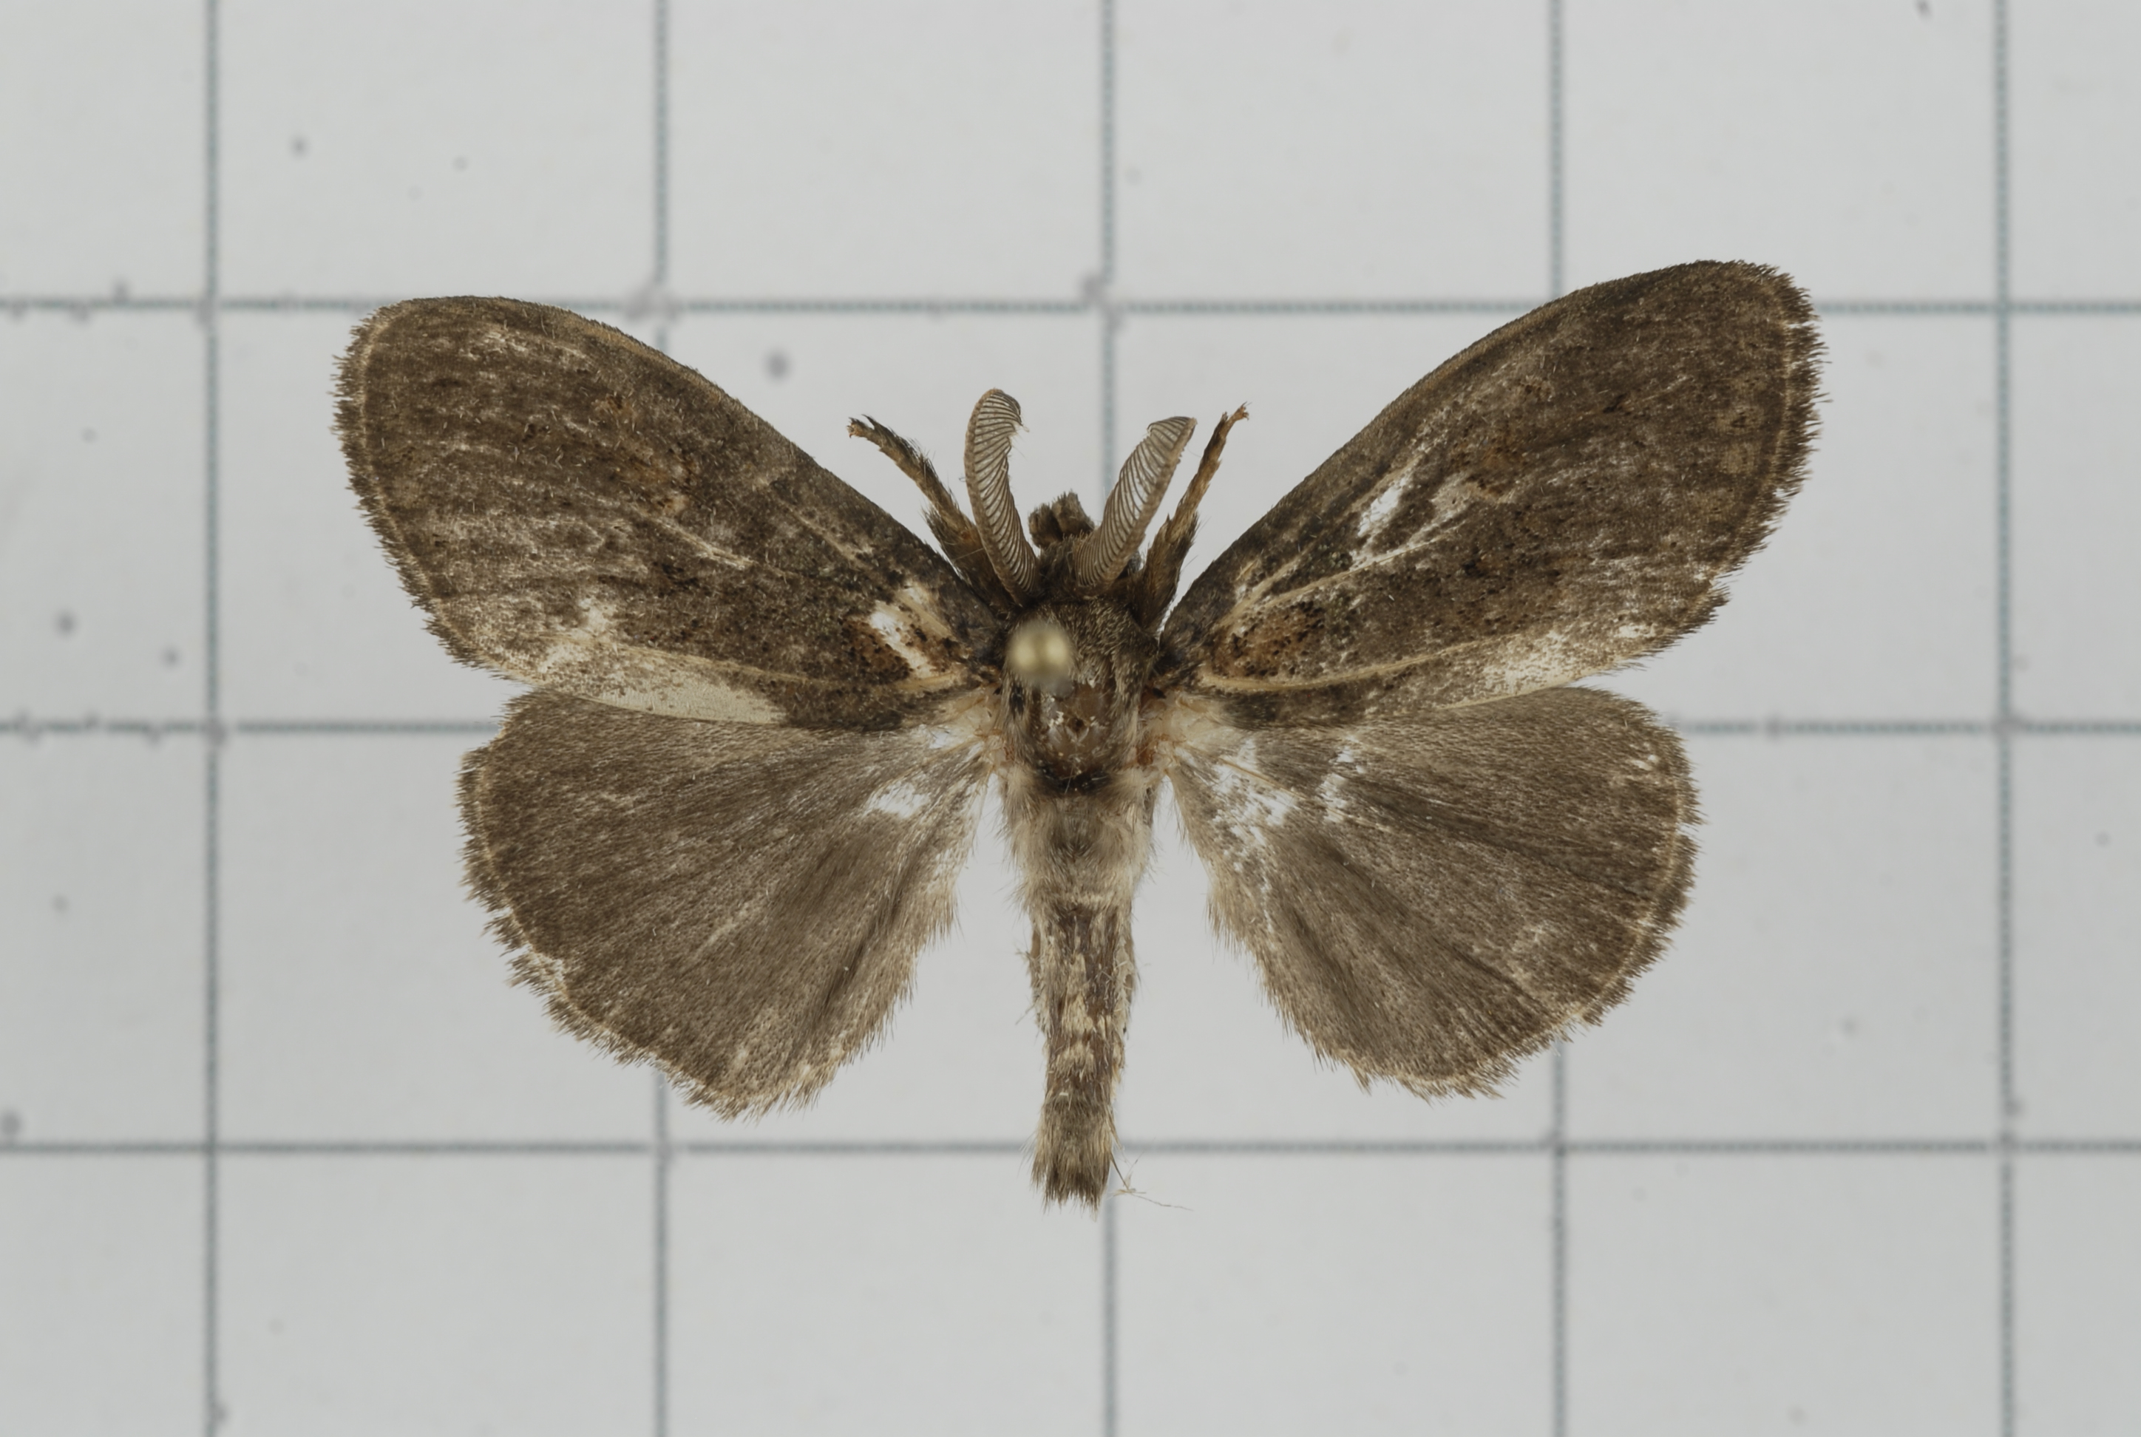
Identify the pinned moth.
Olene dudgeoni
